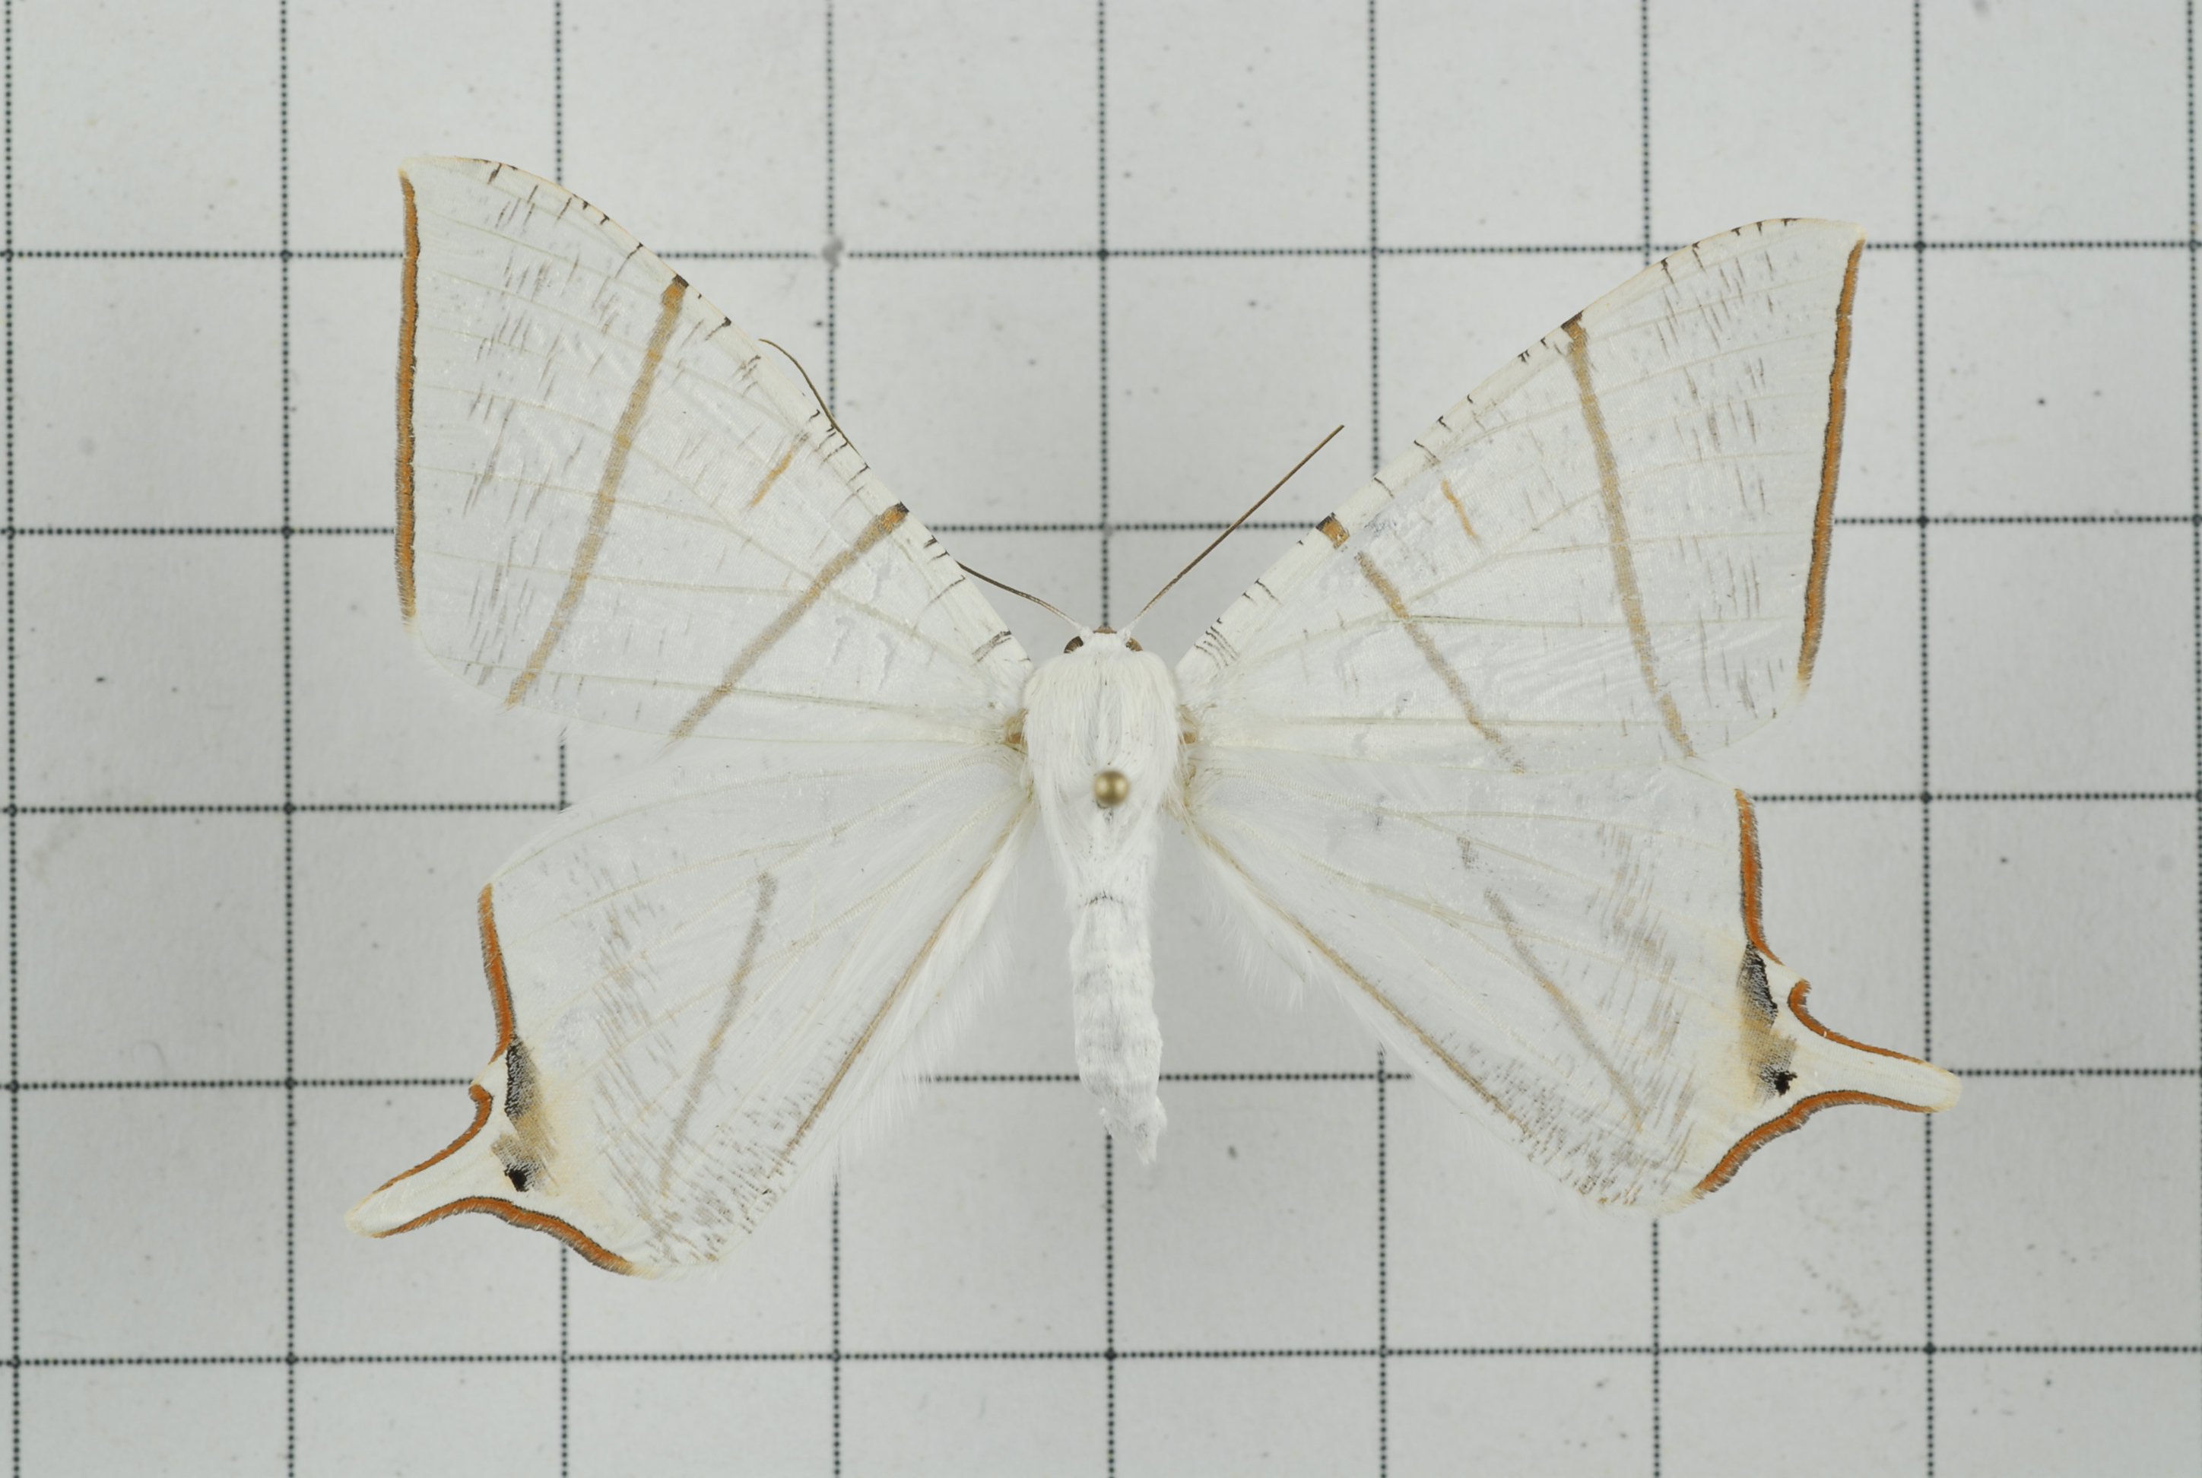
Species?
Ourapteryx clara formosana
